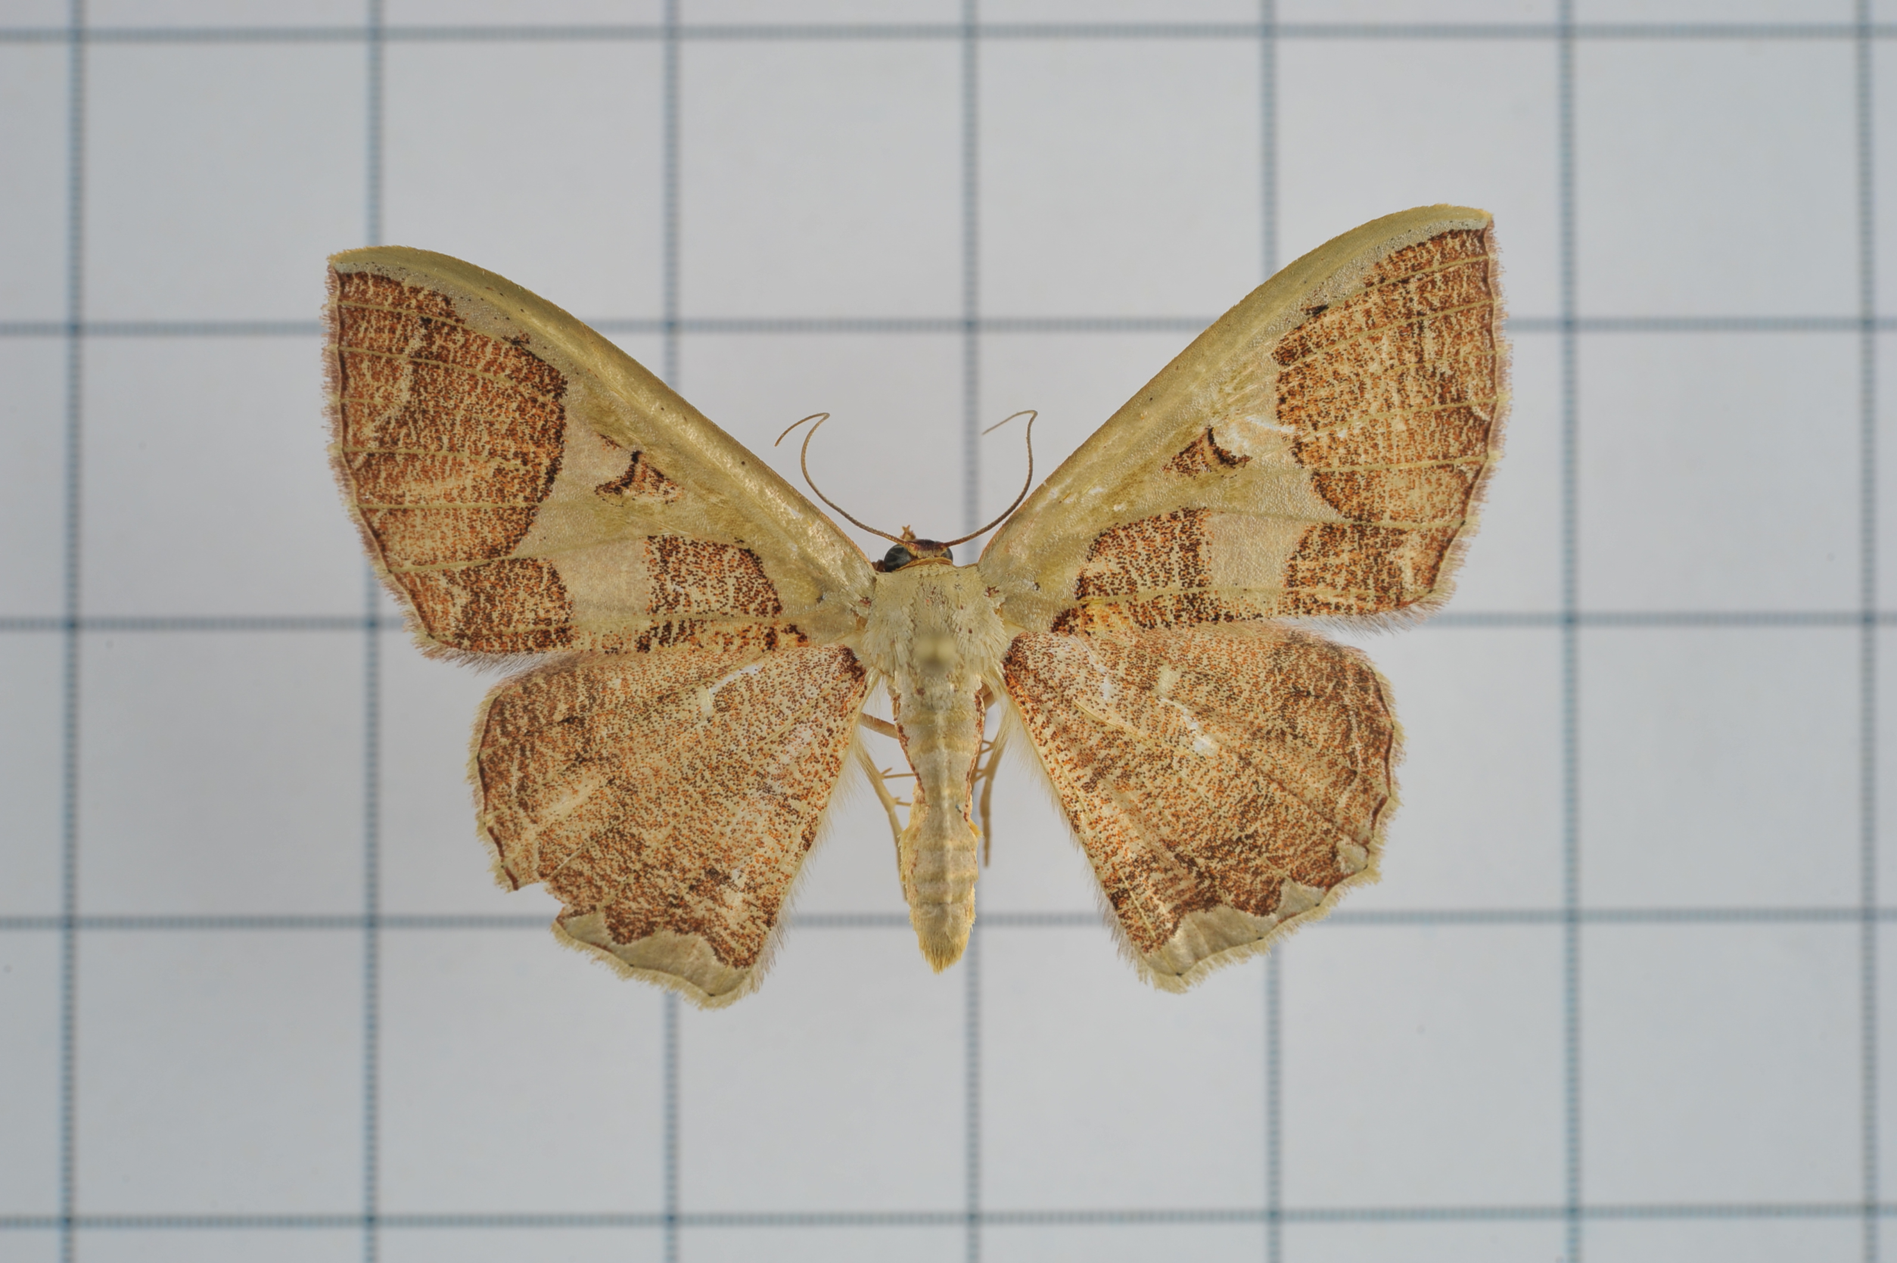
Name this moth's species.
Zythos avellanea
